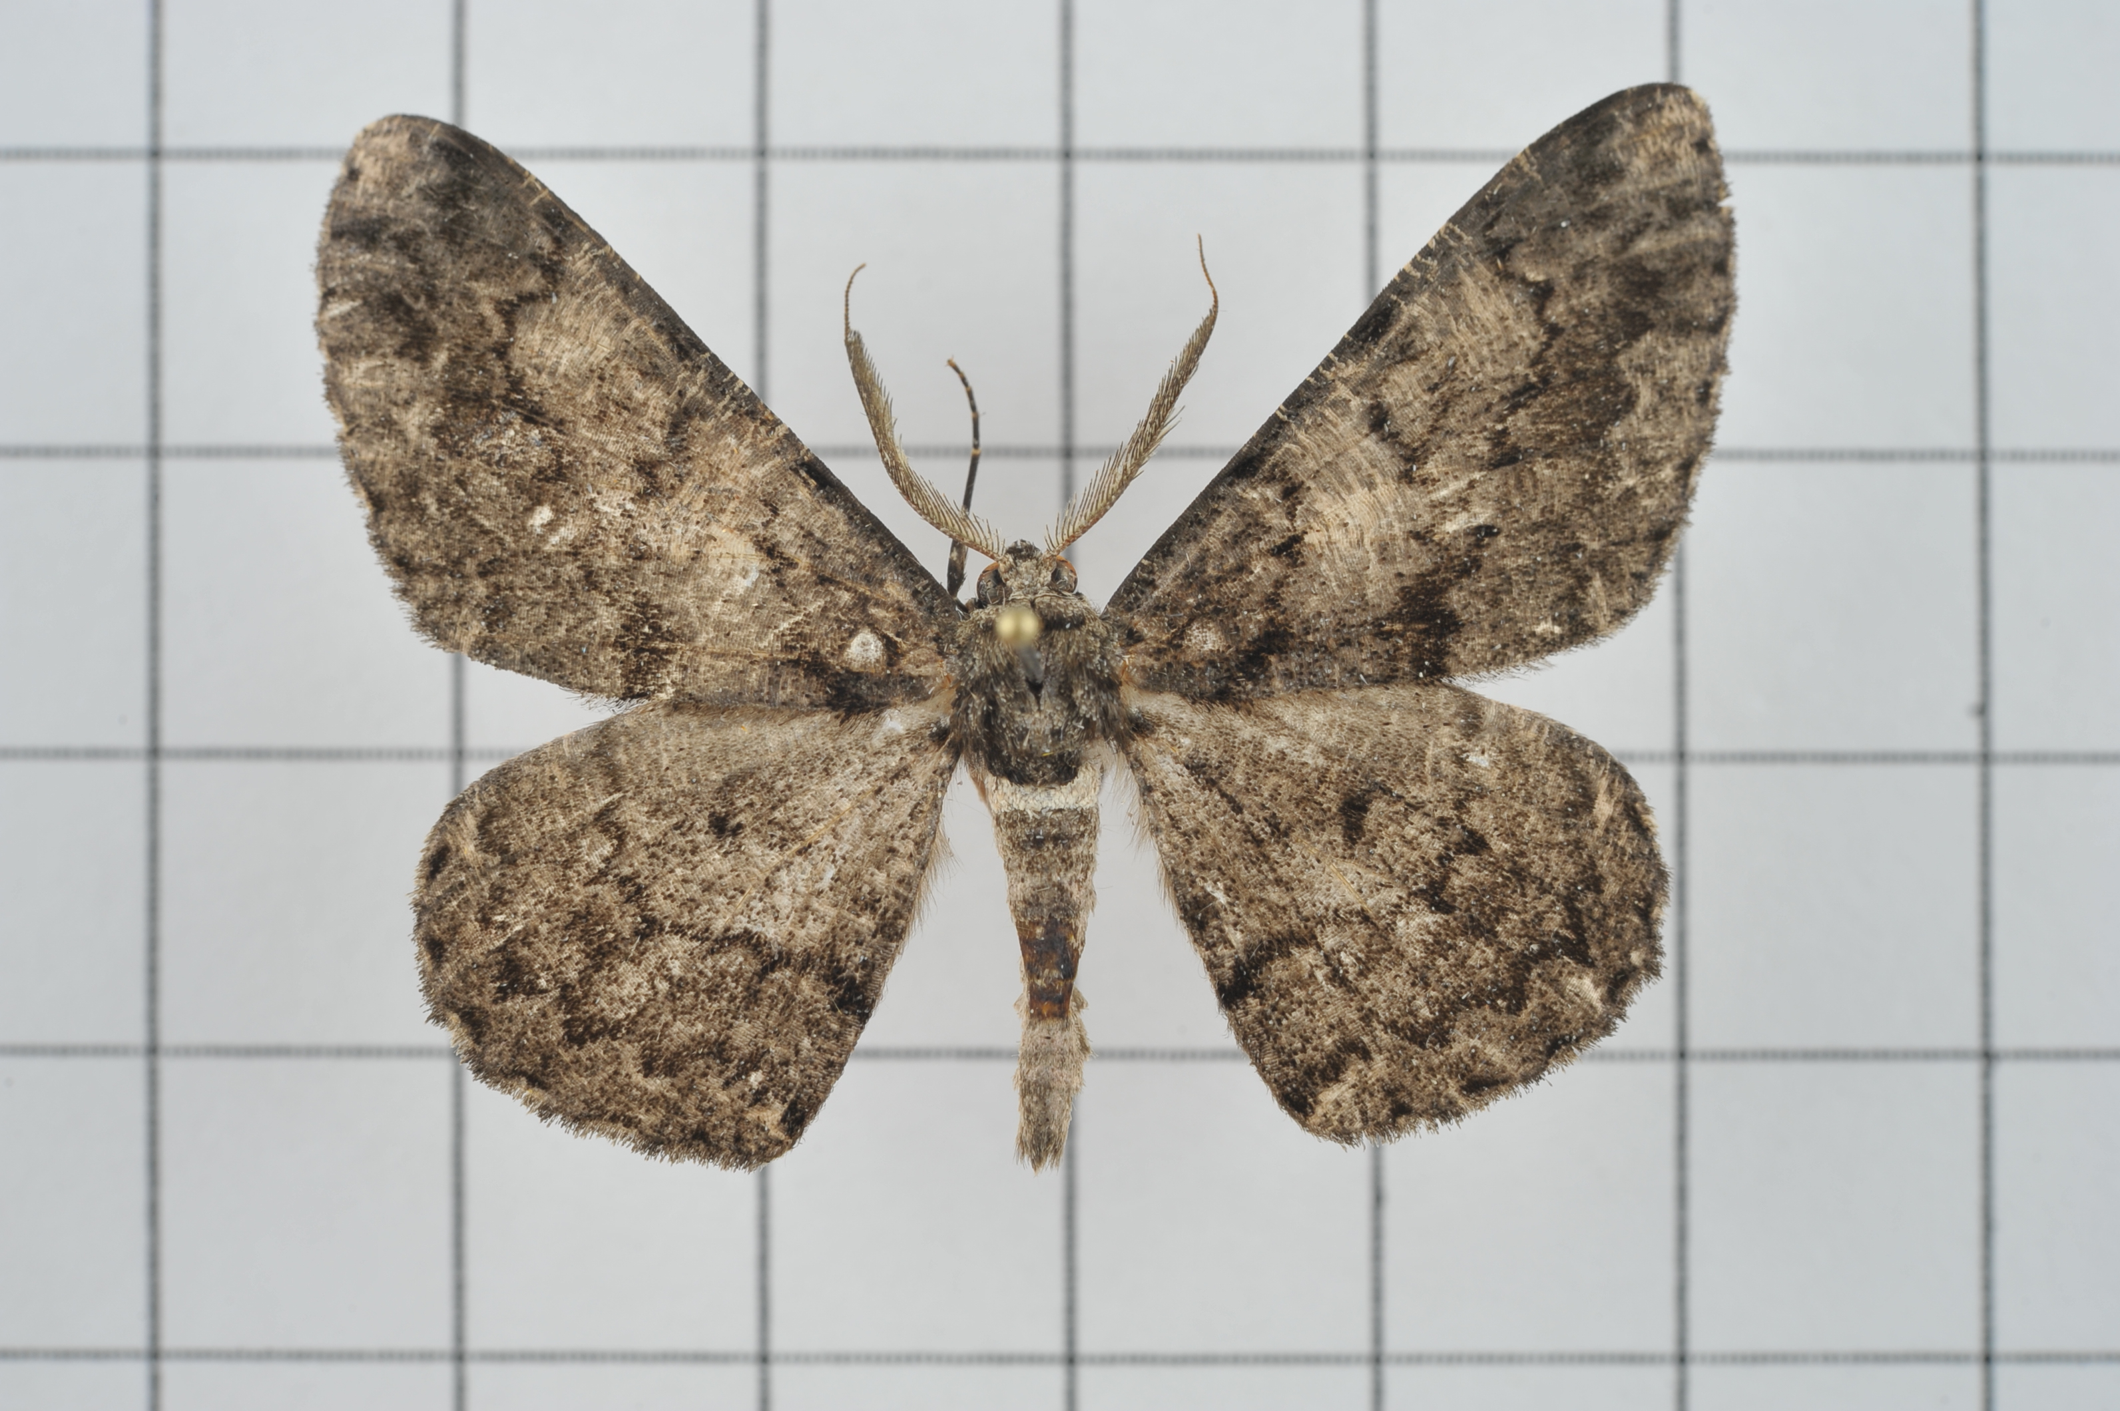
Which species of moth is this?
Hypomecis roboraria amplaria
